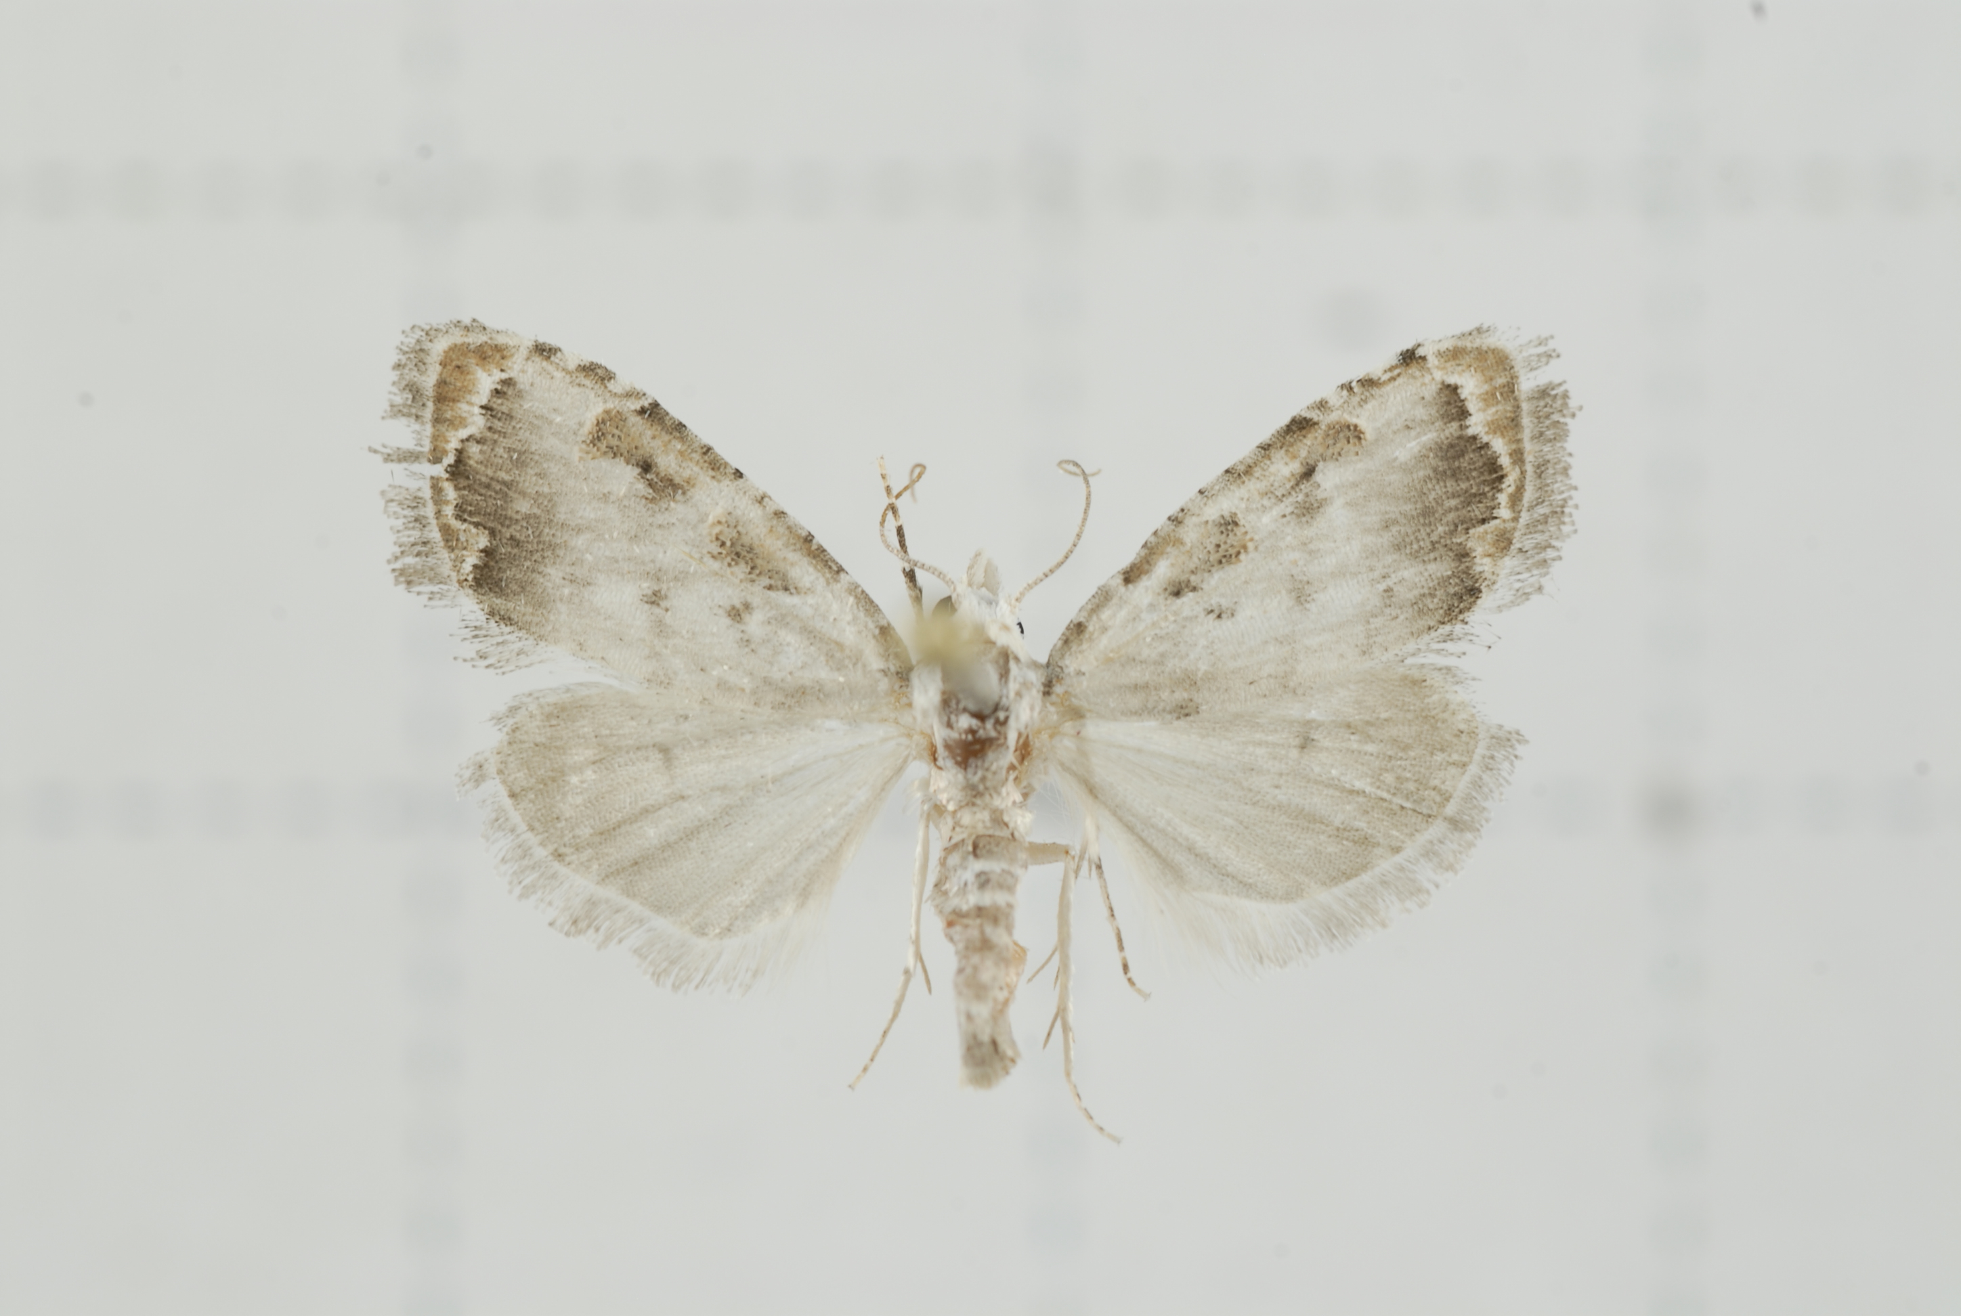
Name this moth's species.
Nola marginata
